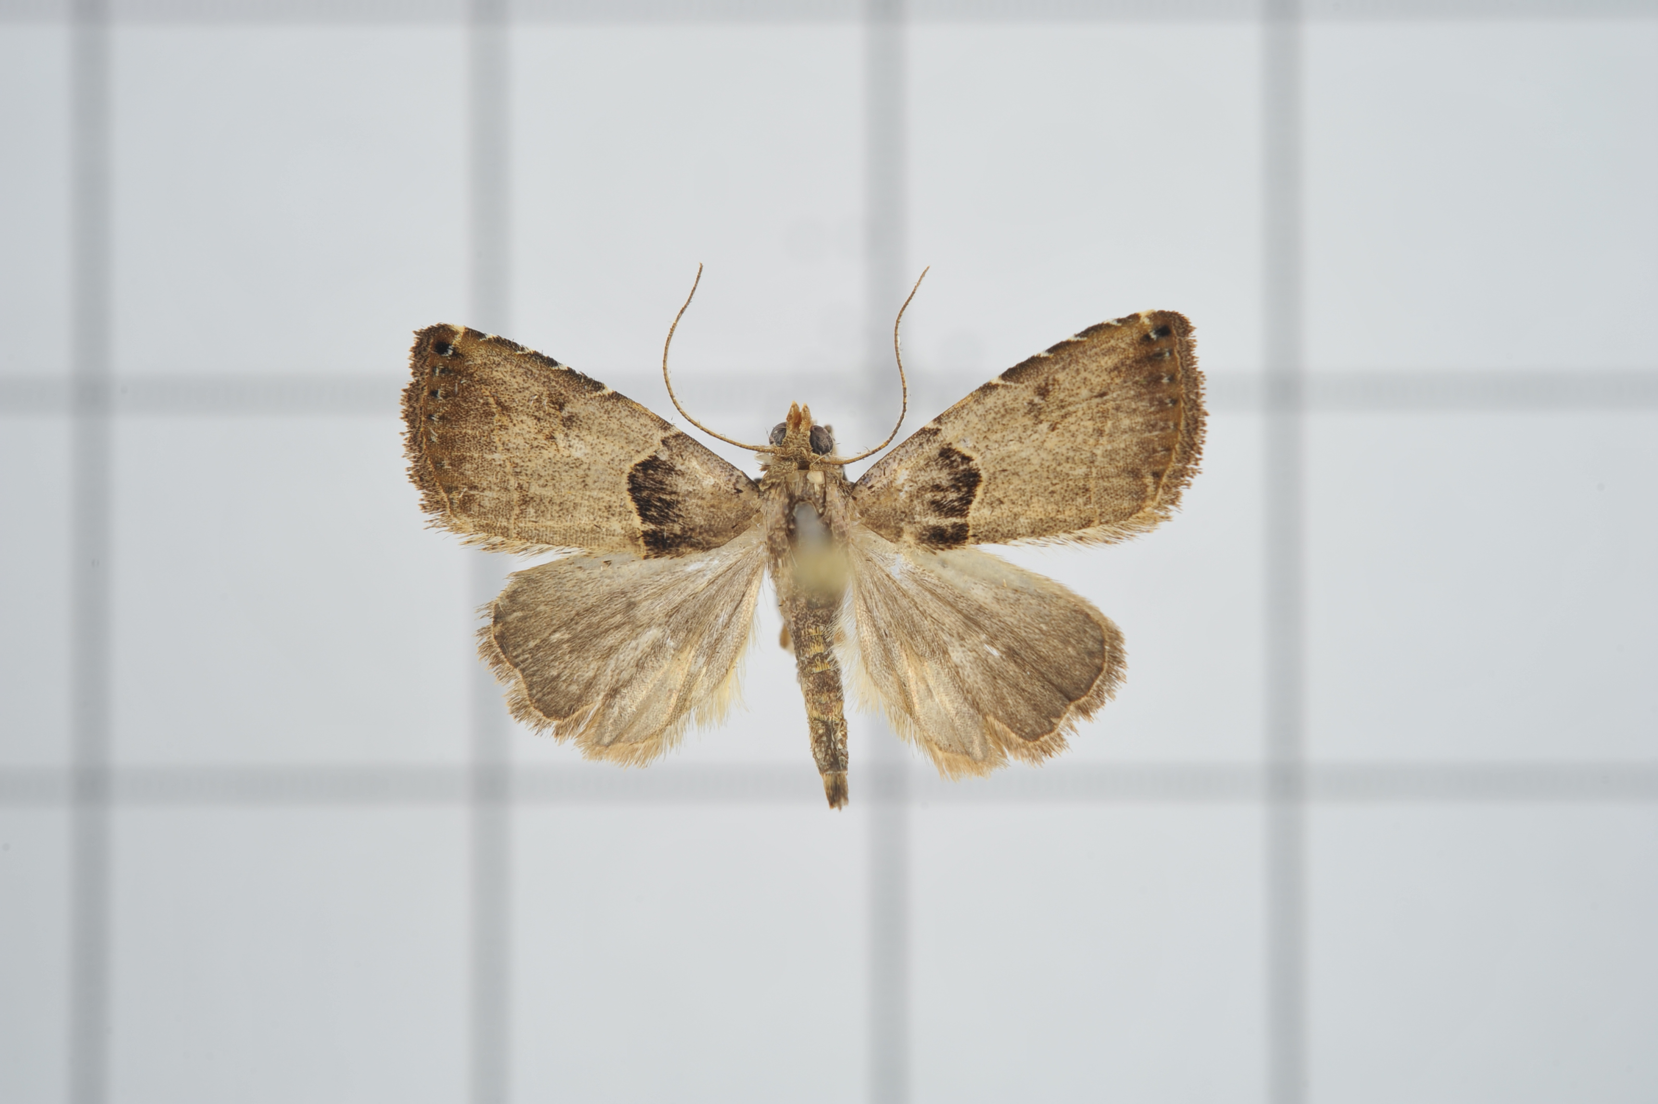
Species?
Rivula basalis
